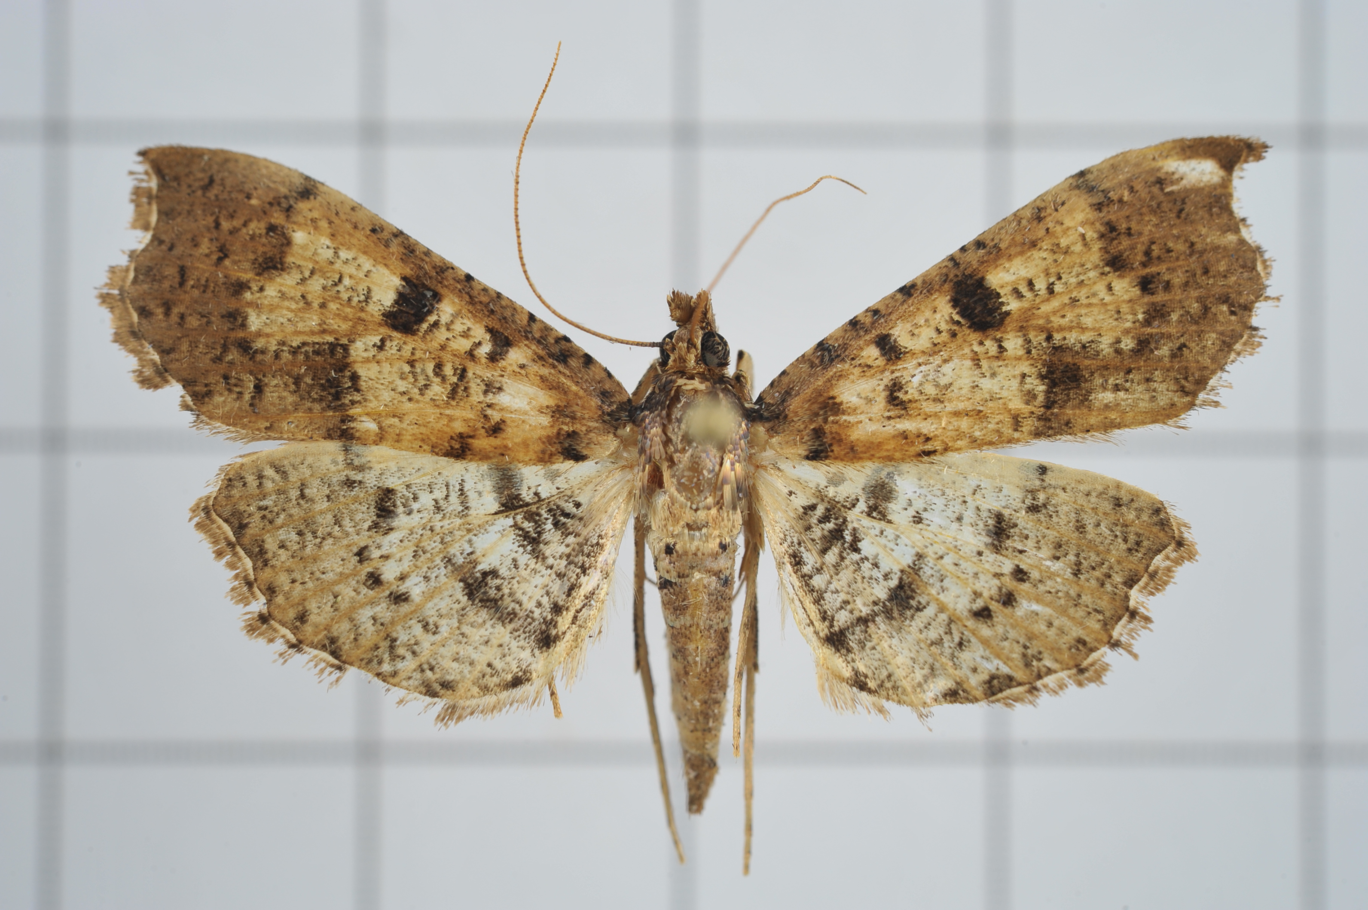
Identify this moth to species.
Ceratarcha umbrosa
